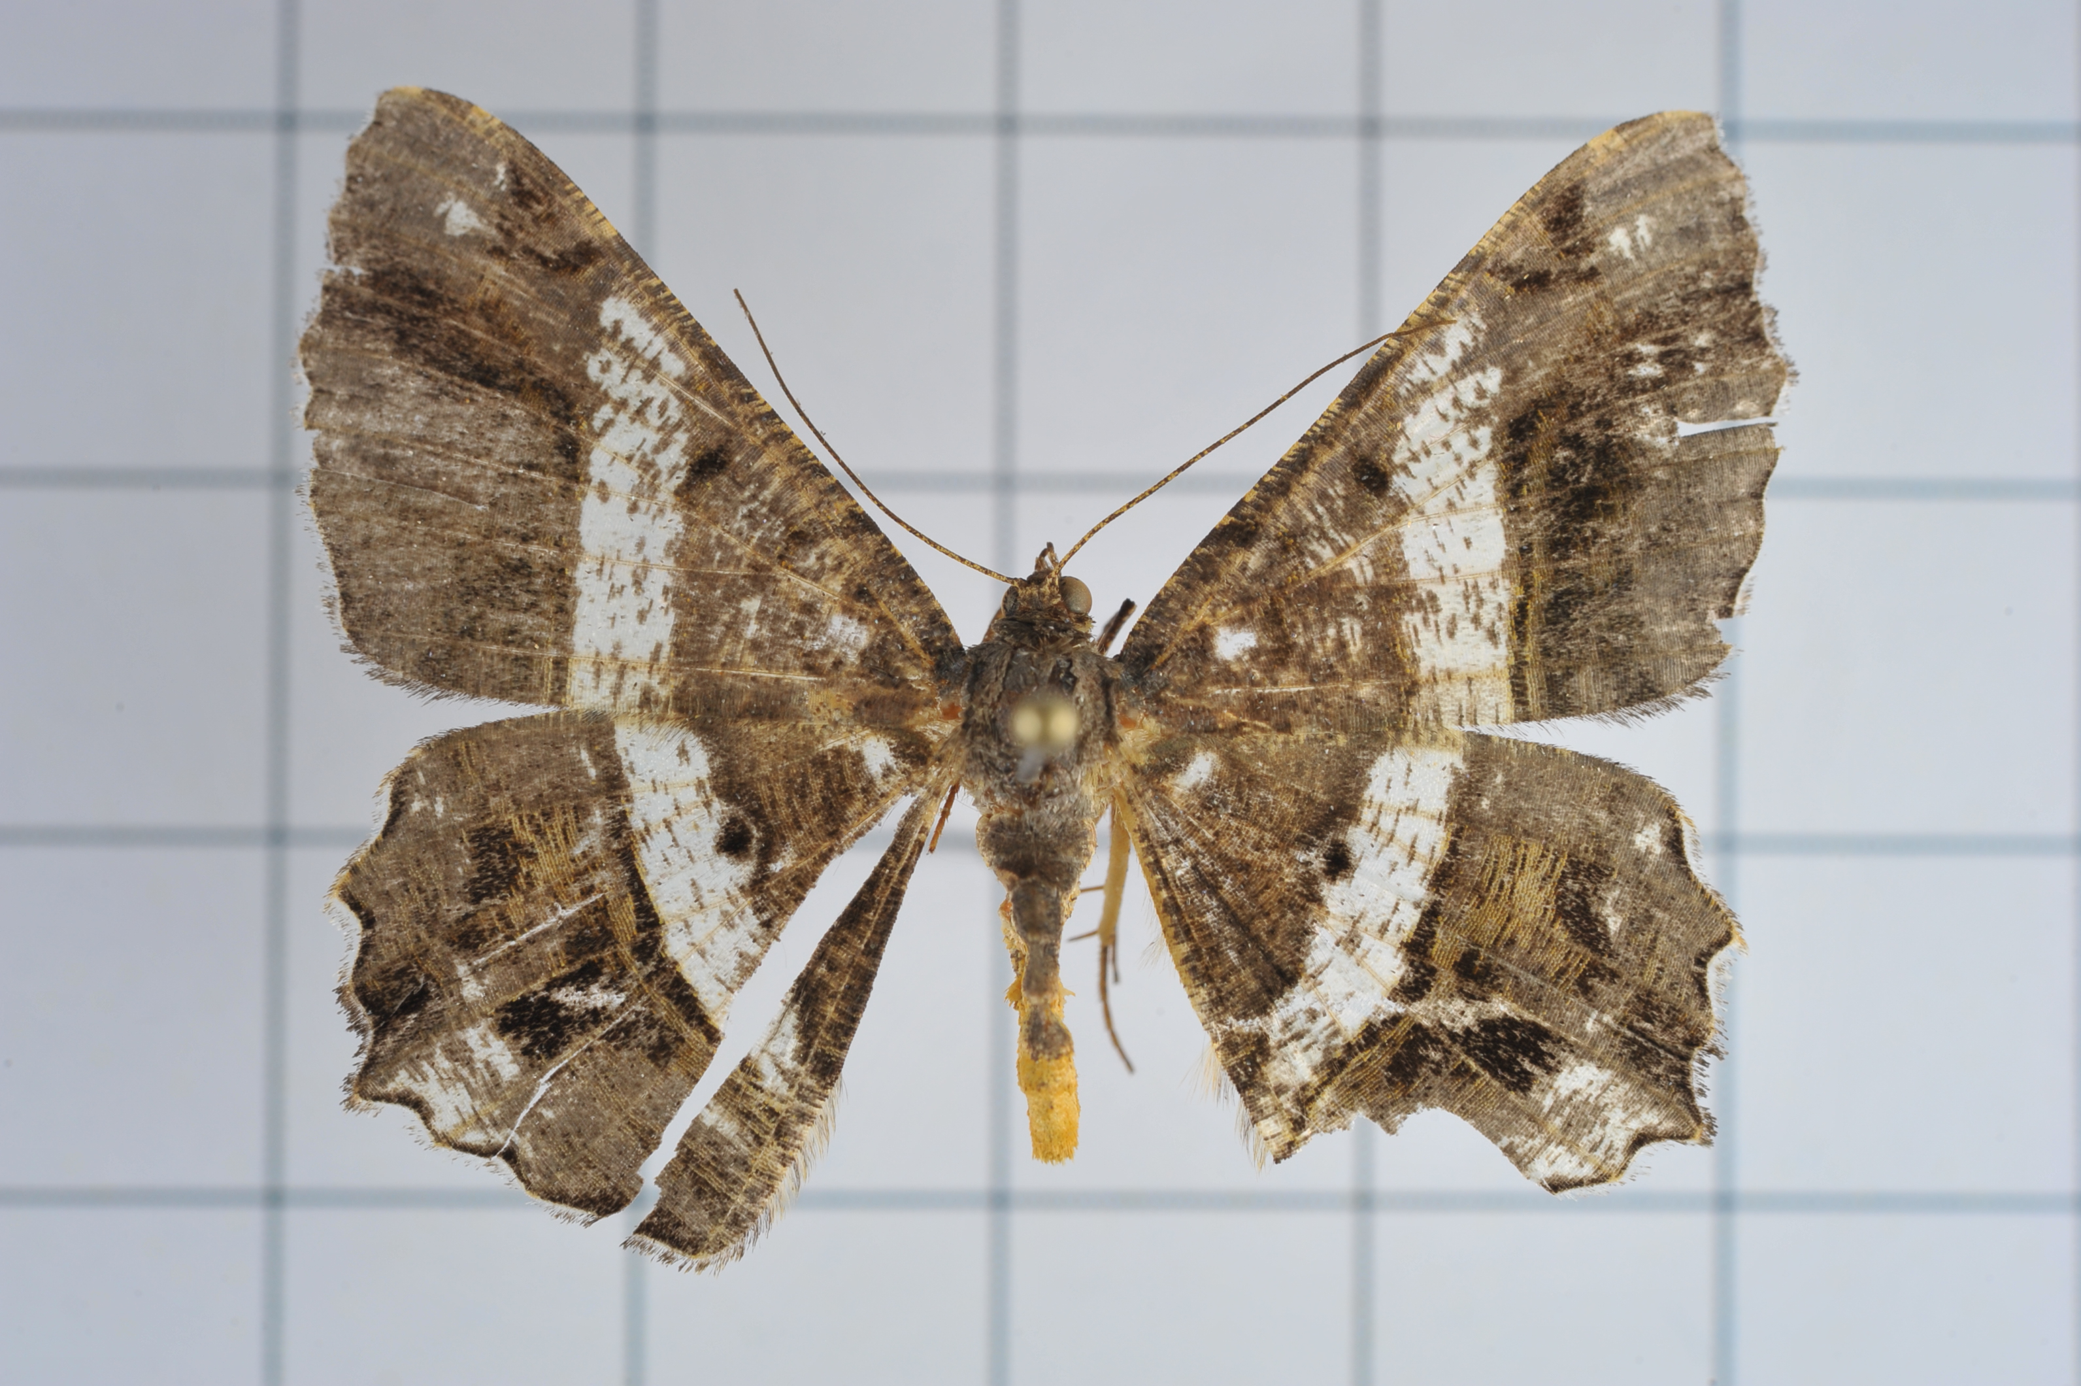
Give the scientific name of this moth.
Chiasmia eleonora eleonora
